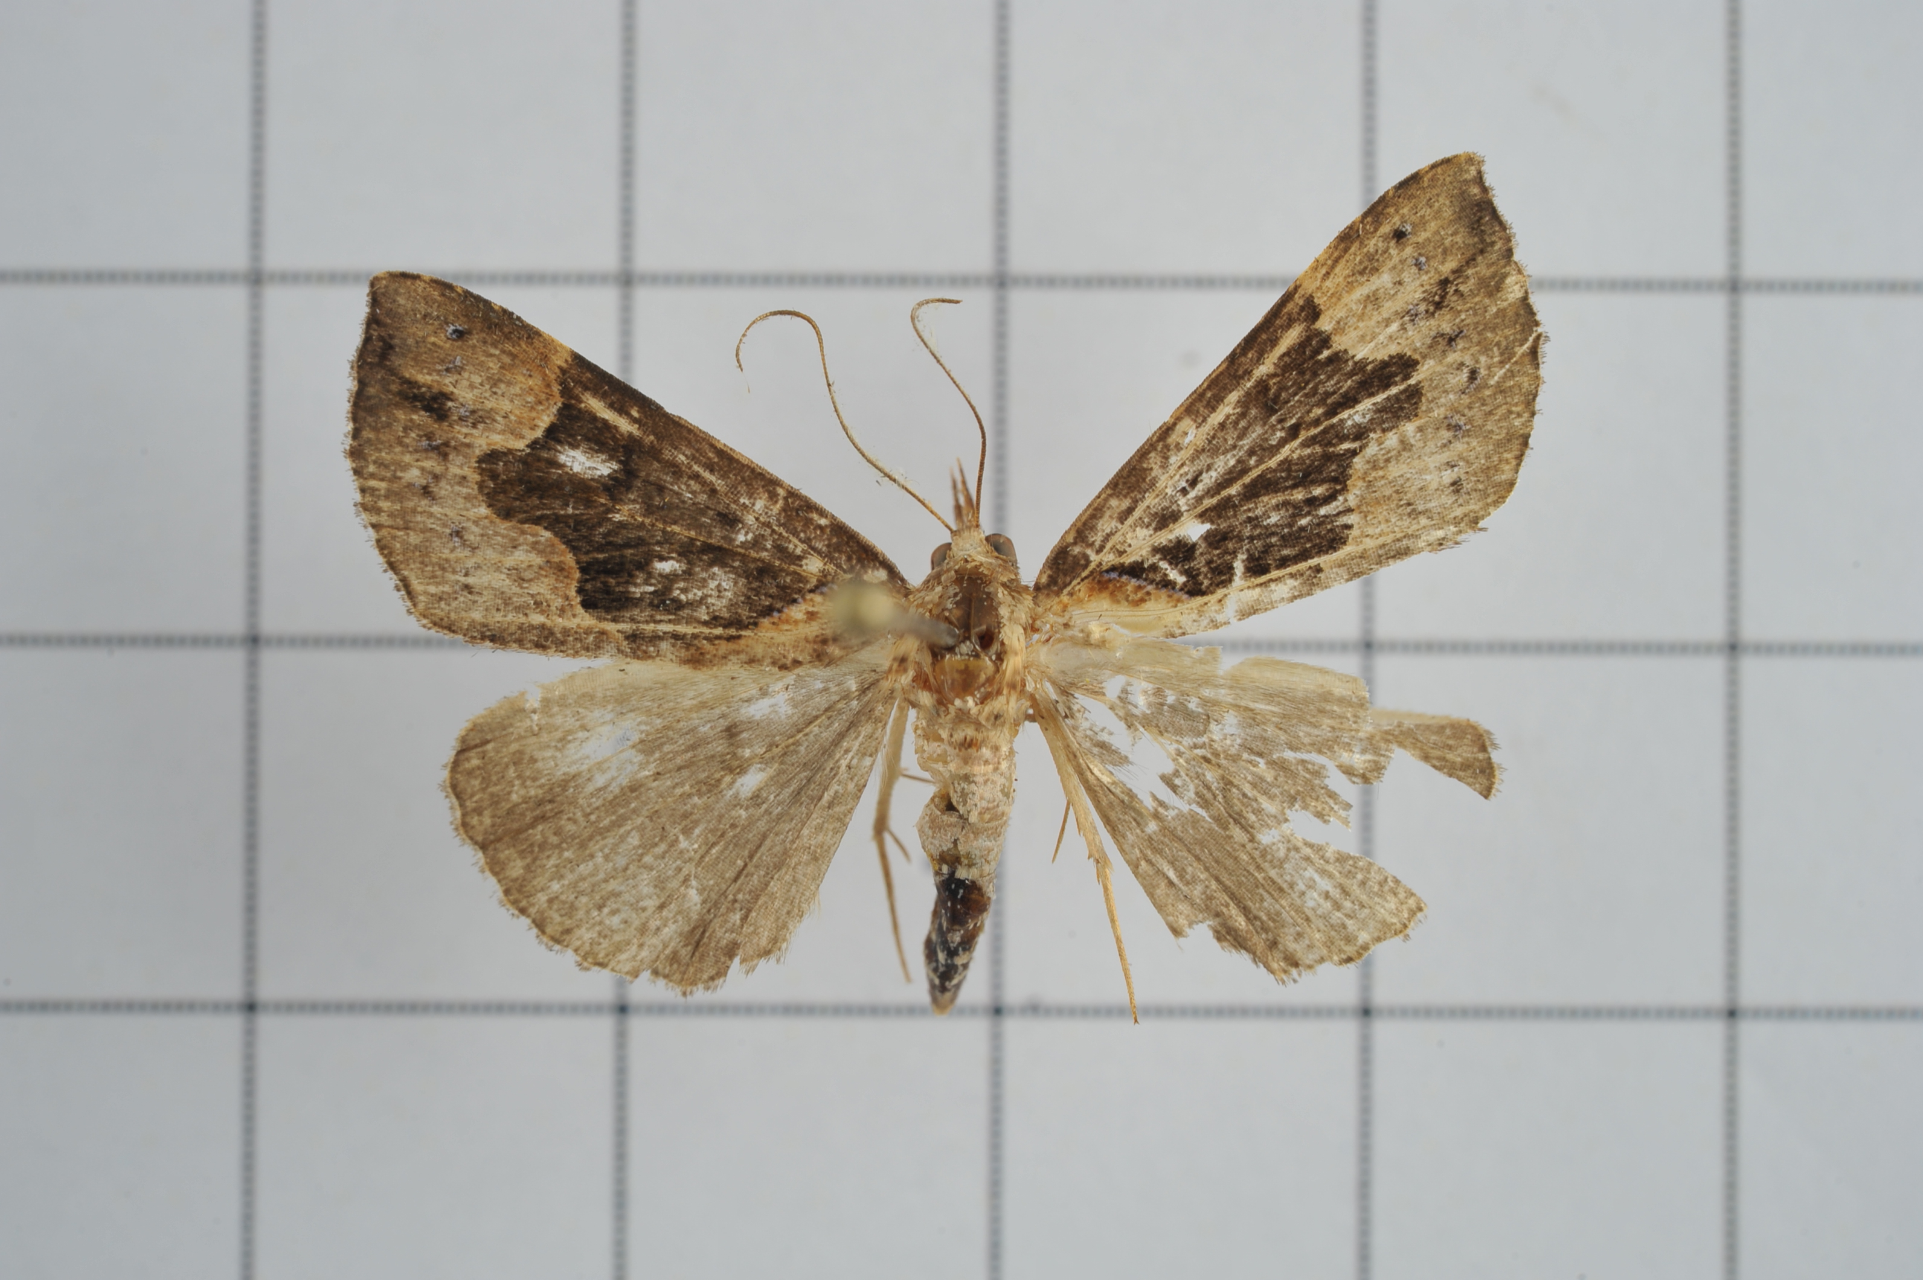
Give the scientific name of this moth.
Hypena vestita
